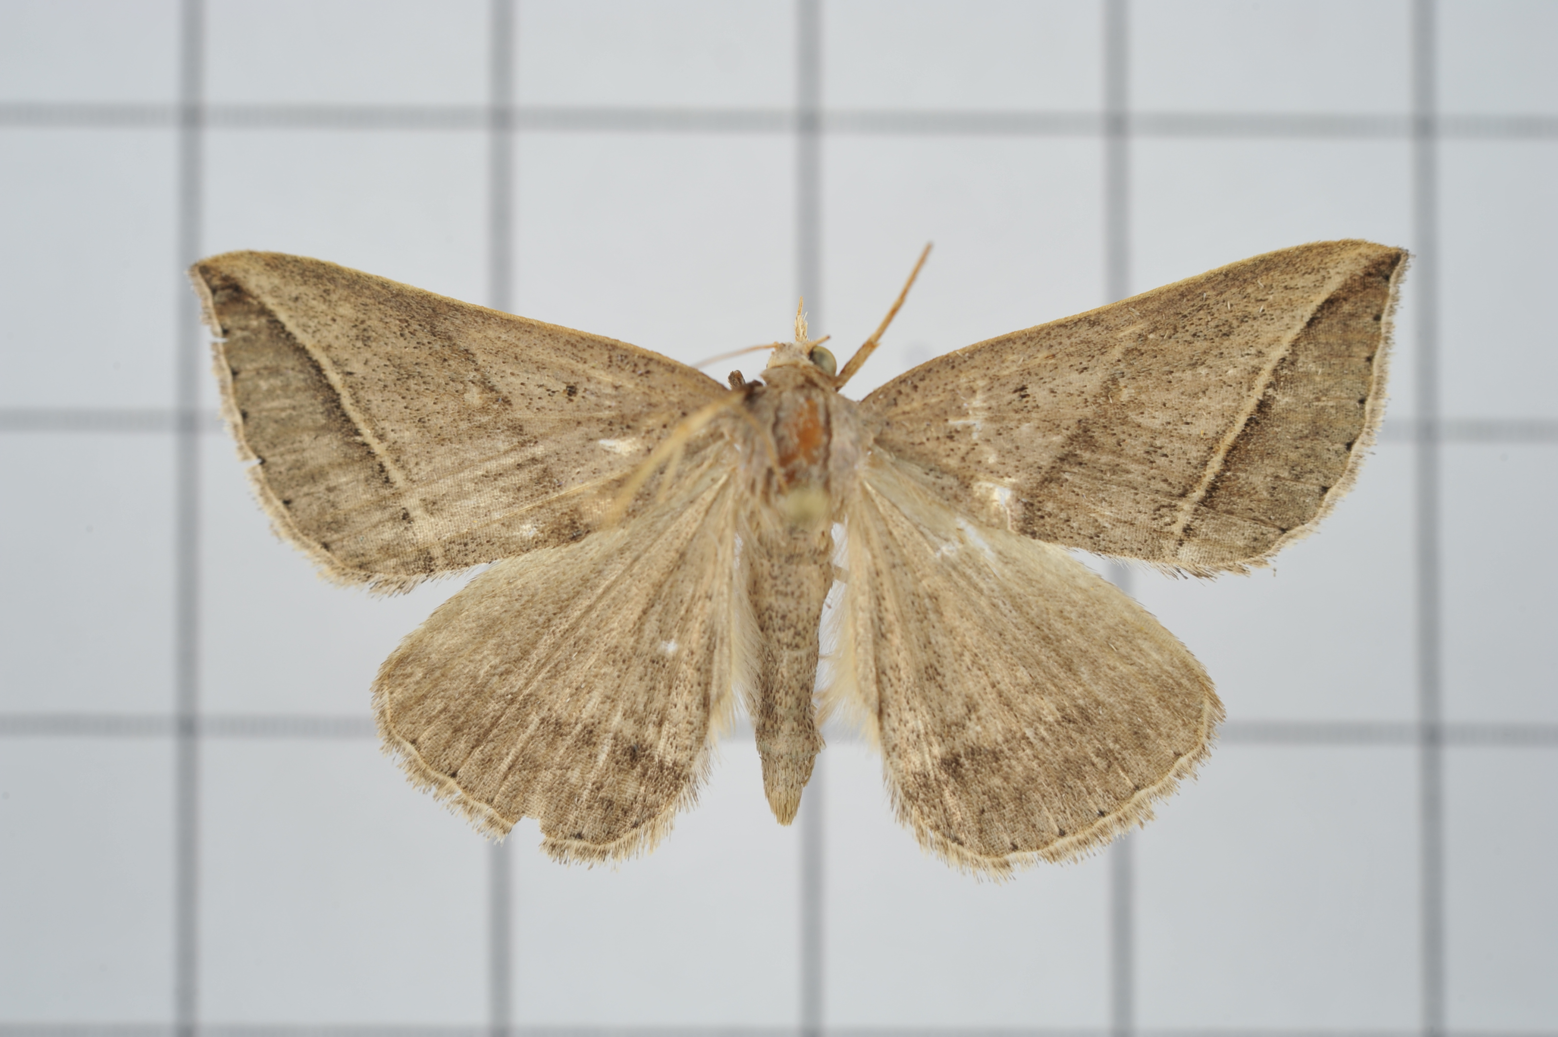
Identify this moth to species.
Blasticorhinus bifasciata
